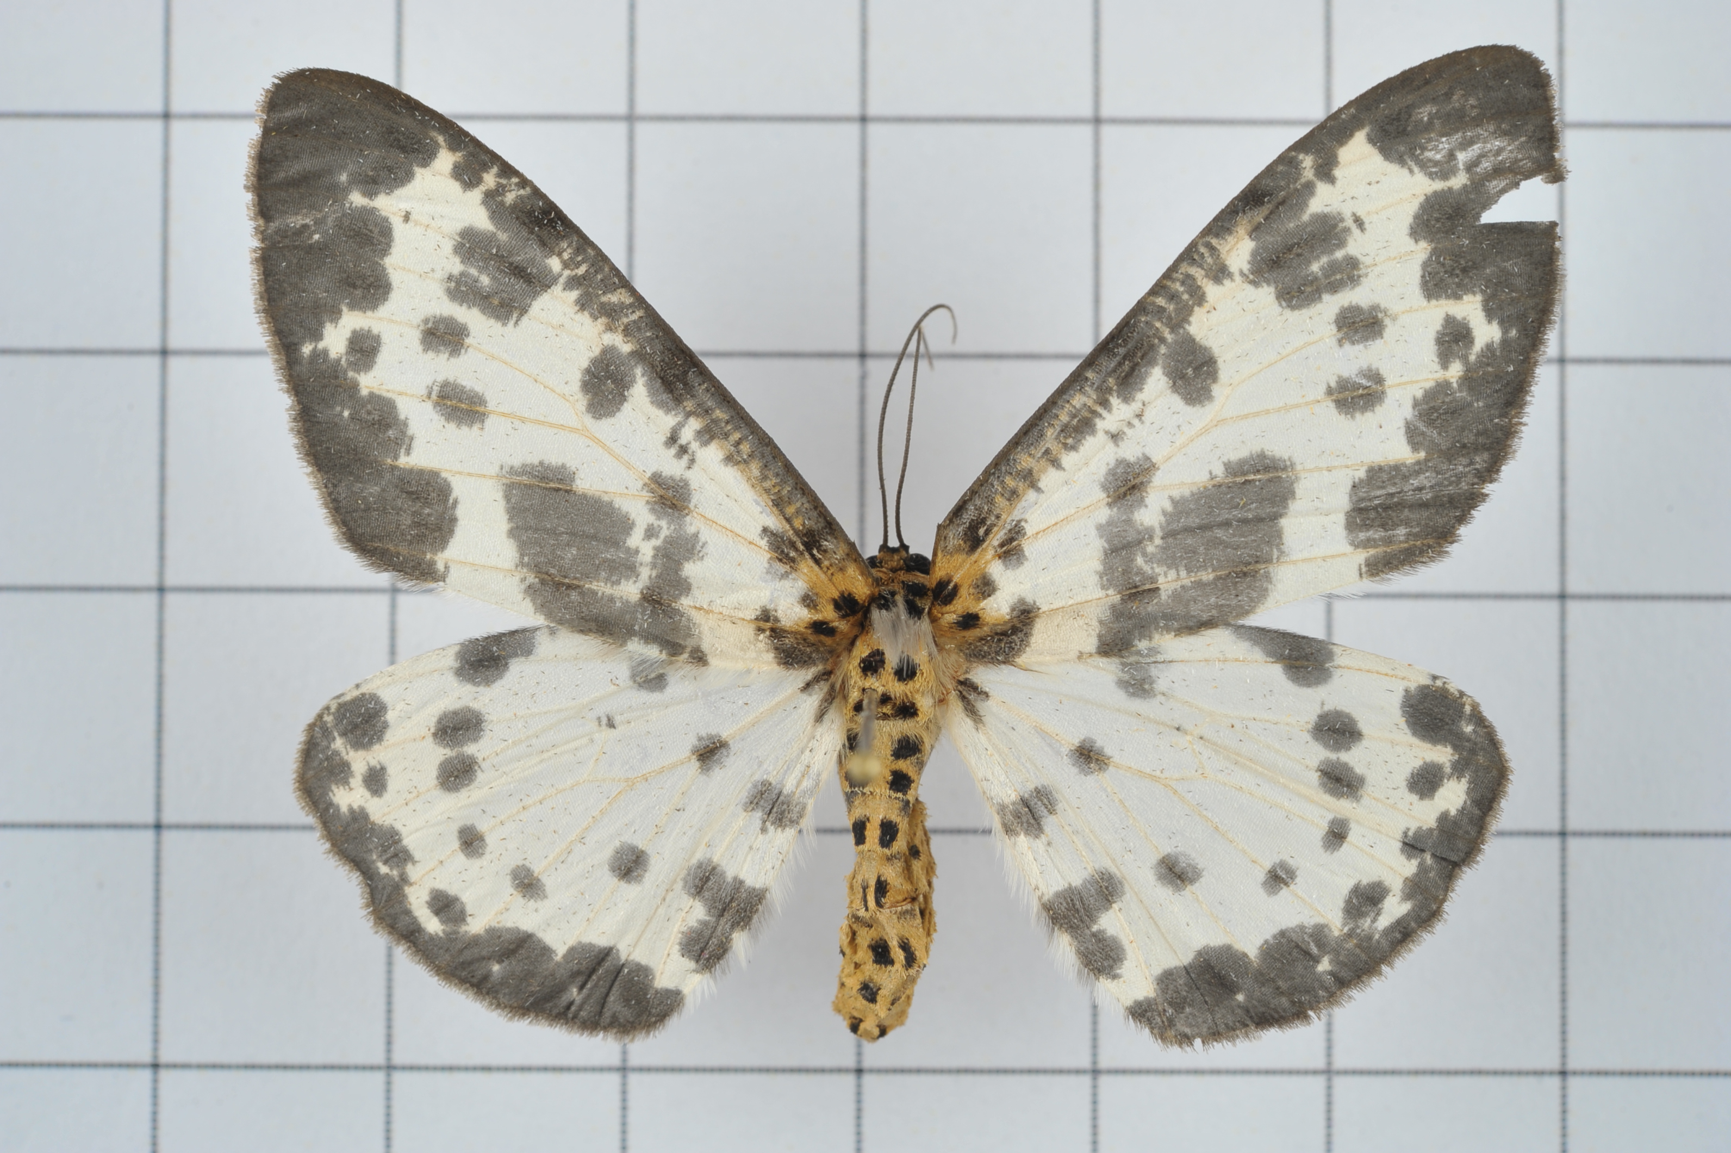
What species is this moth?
Percnia longitermen
